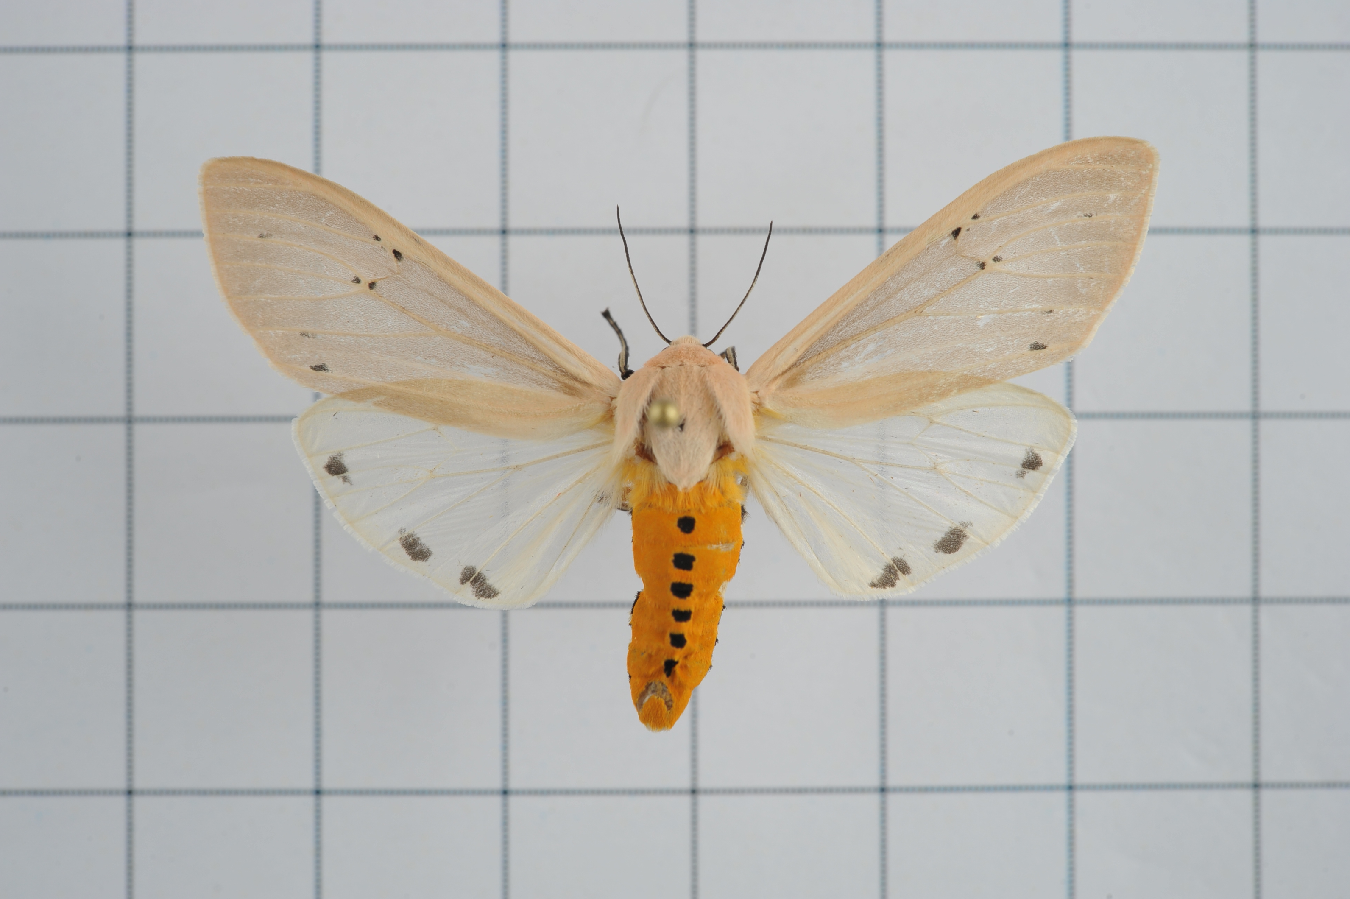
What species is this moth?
Creatonotos transiens koni
